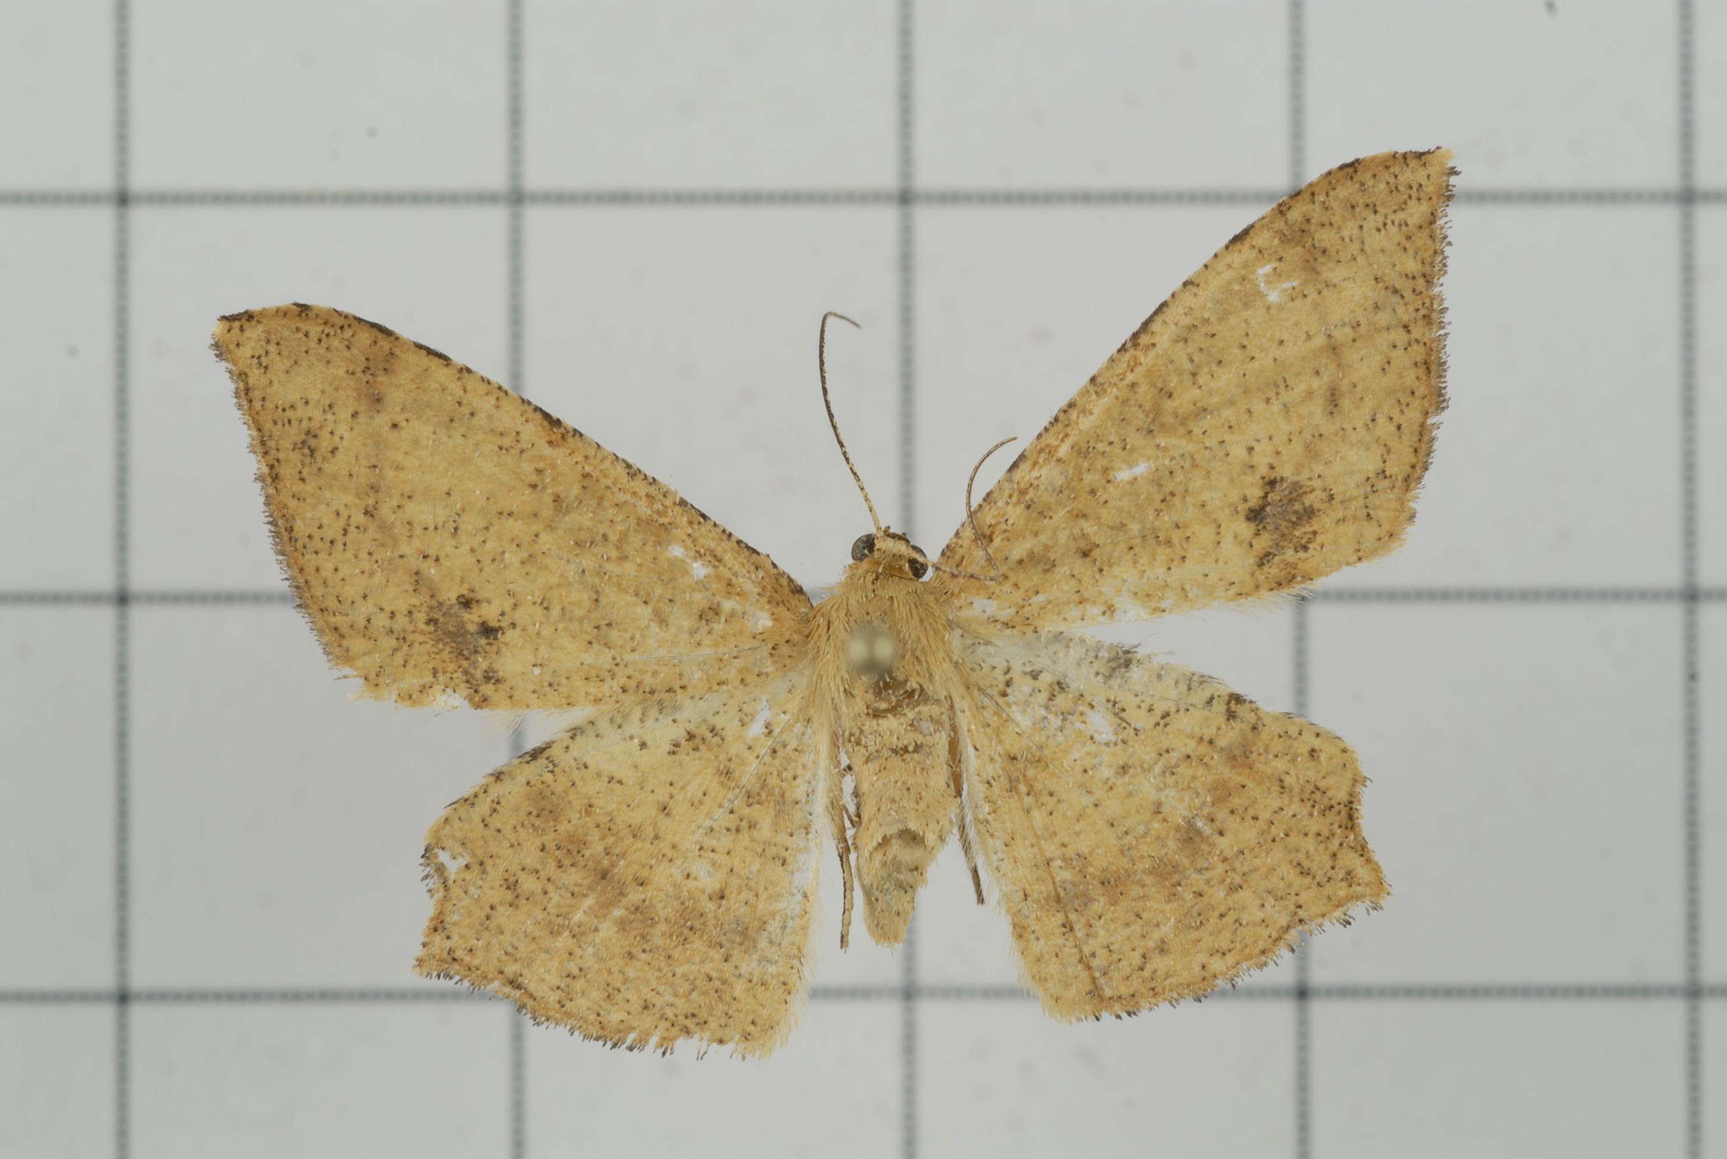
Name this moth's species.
Krananda falcata
